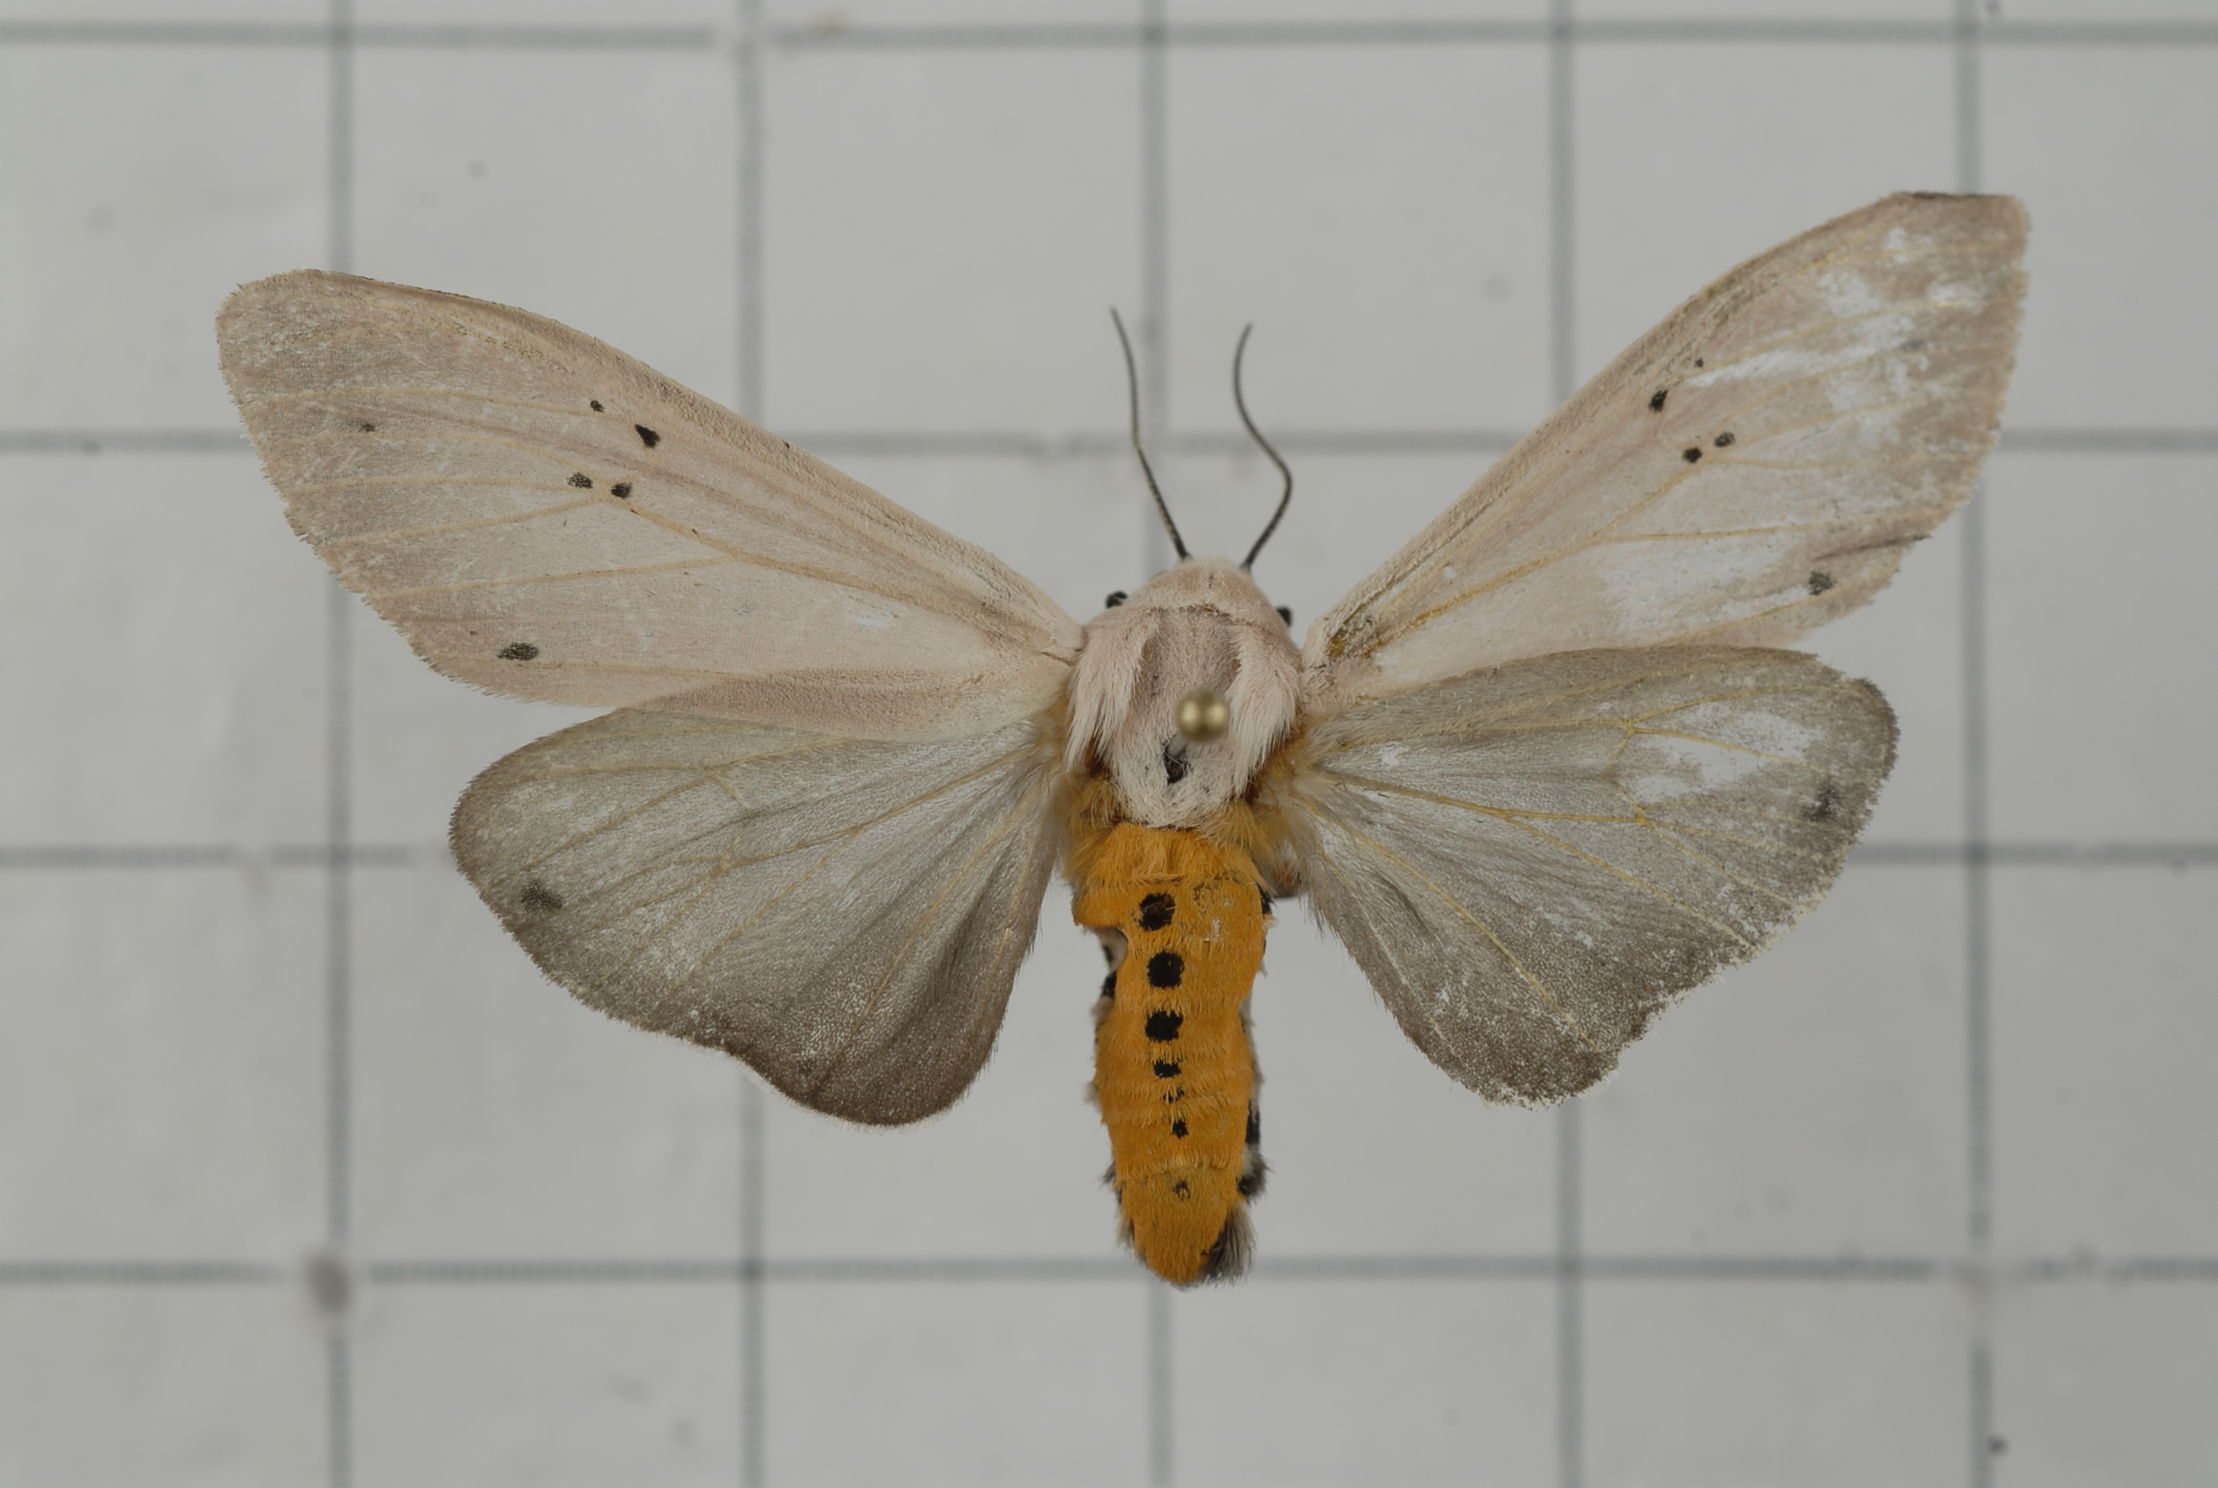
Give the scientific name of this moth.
Creatonotos transiens koni
